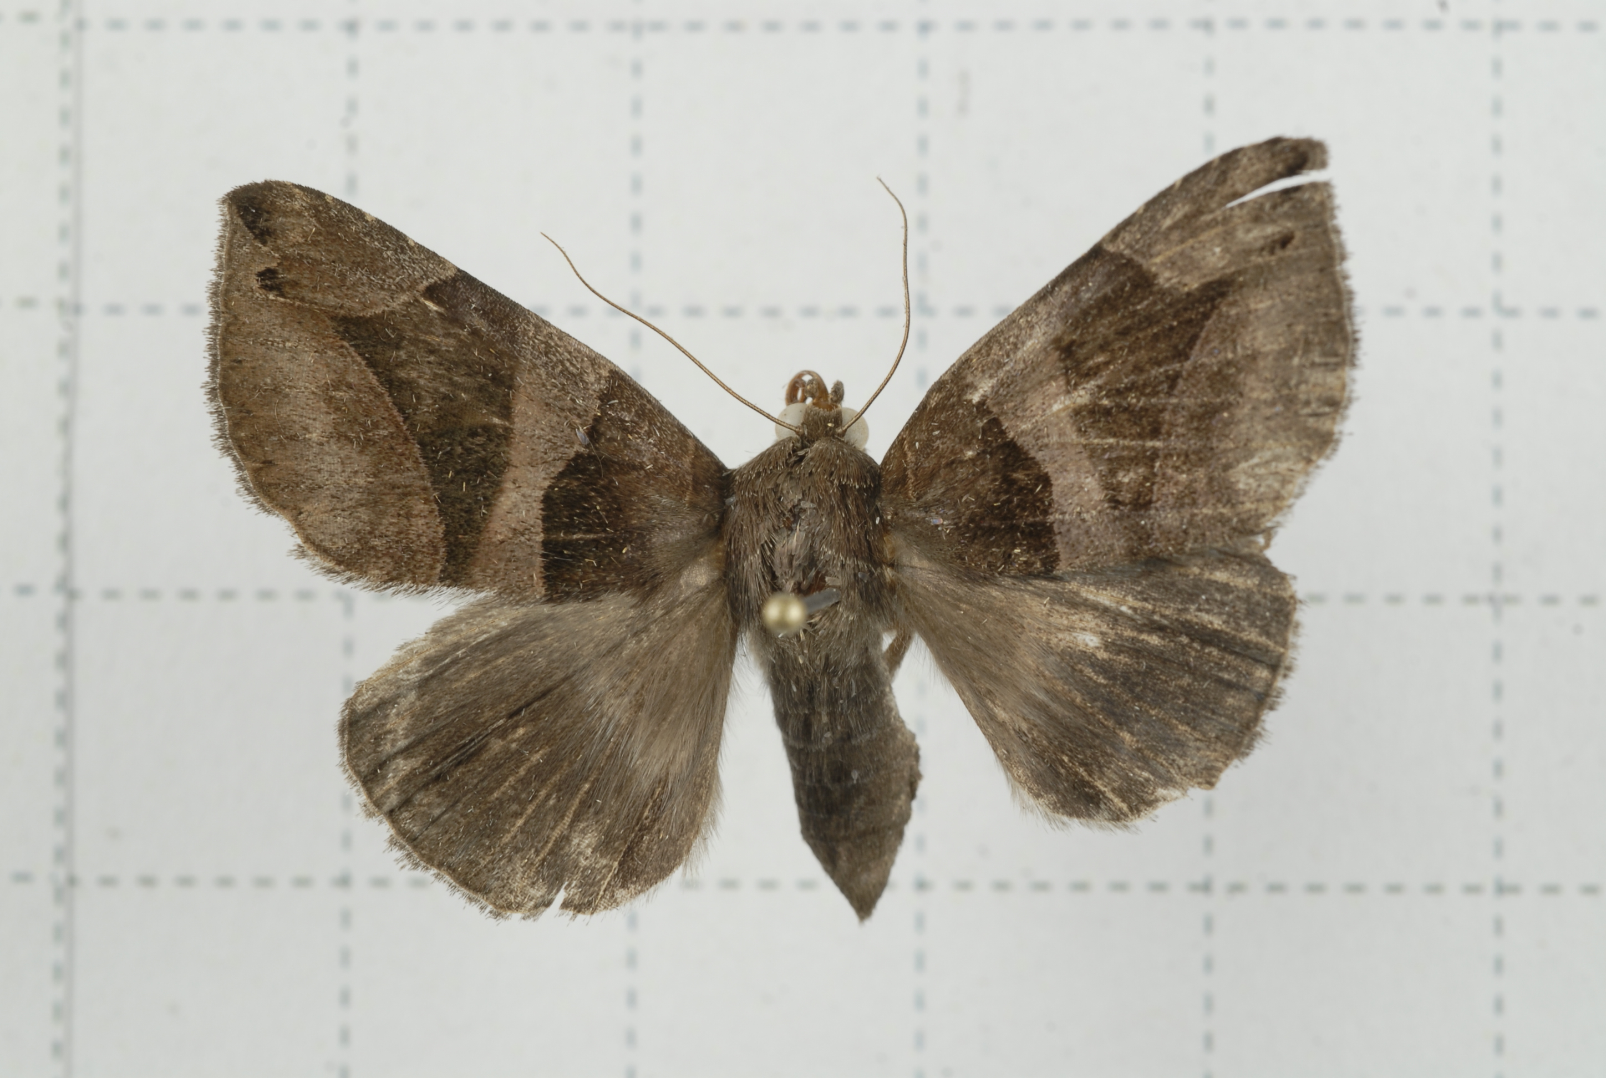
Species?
Bastilla arcuata
